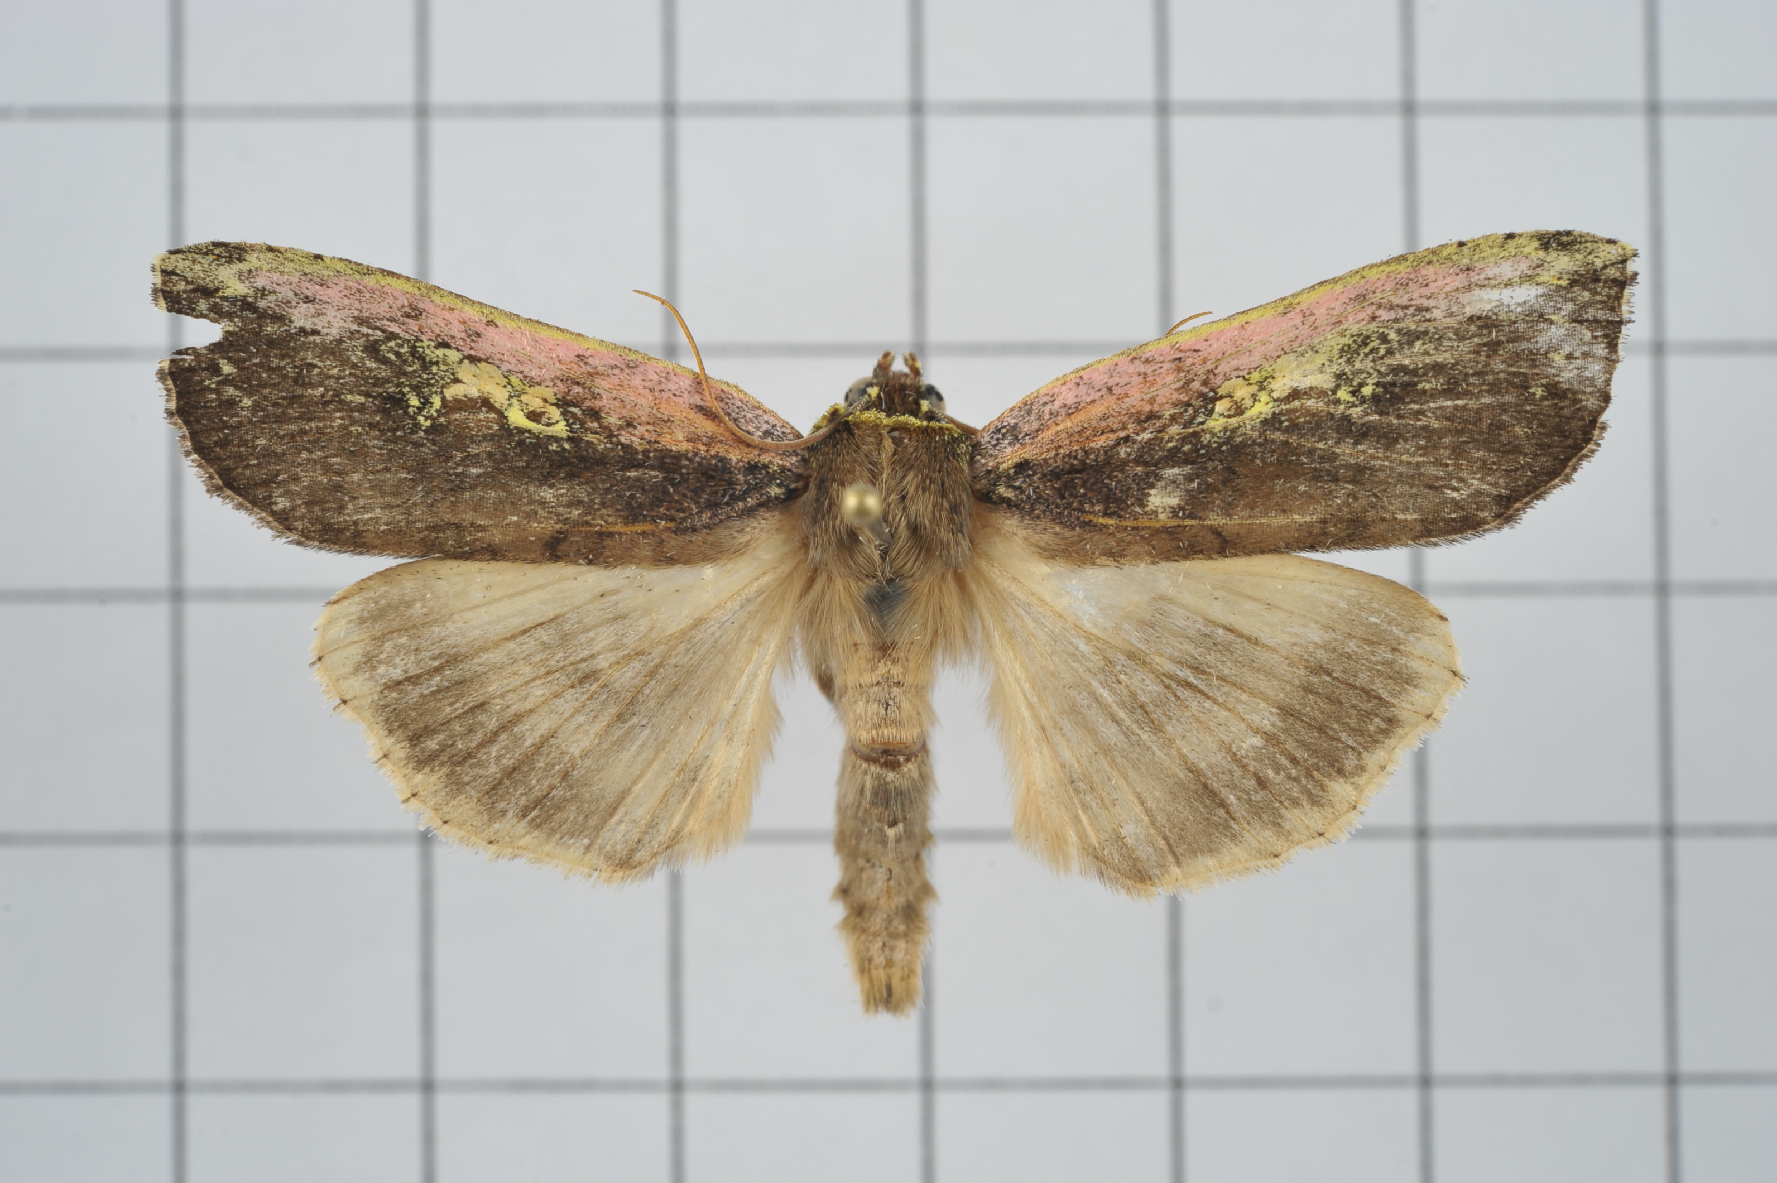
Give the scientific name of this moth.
Tethea consimilis c-album
